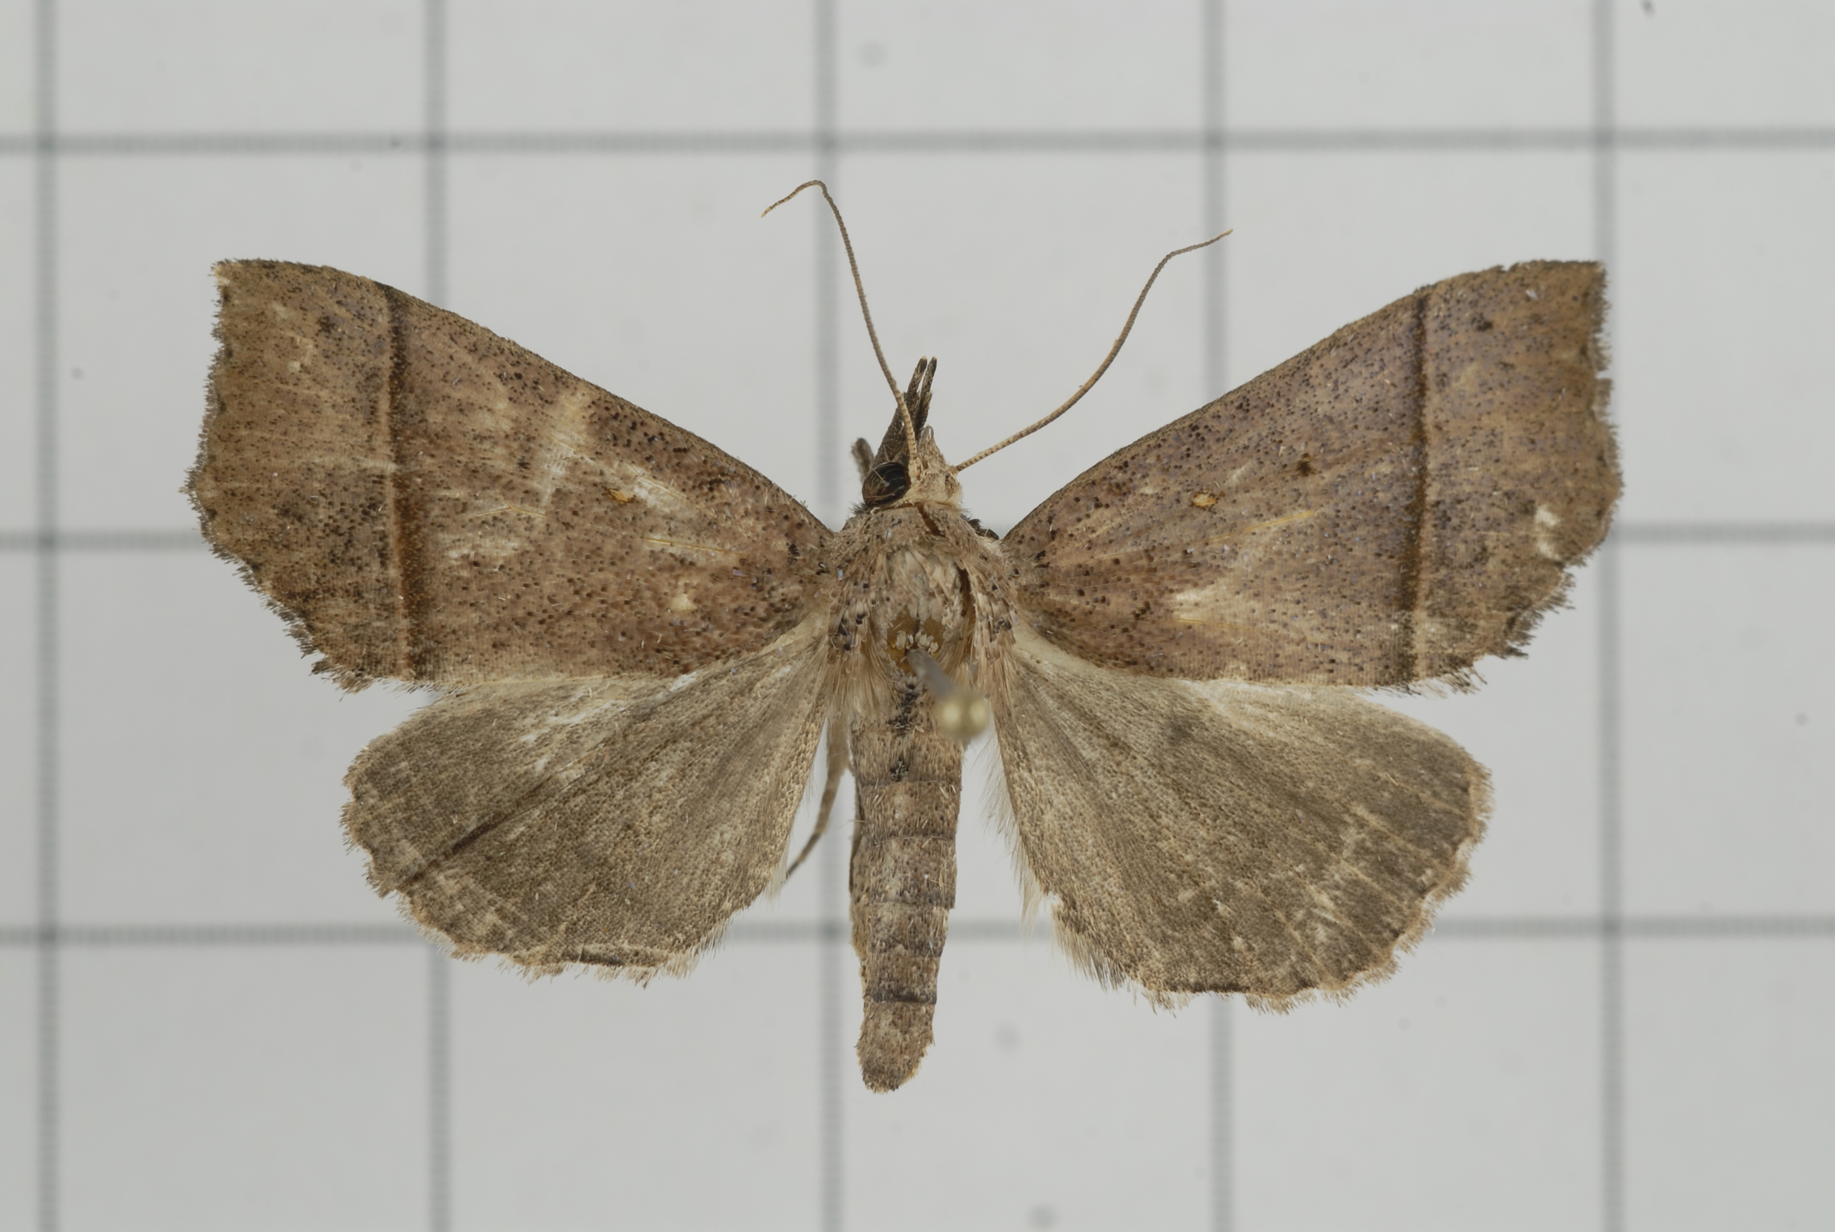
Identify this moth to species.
Hepatica irrorata
